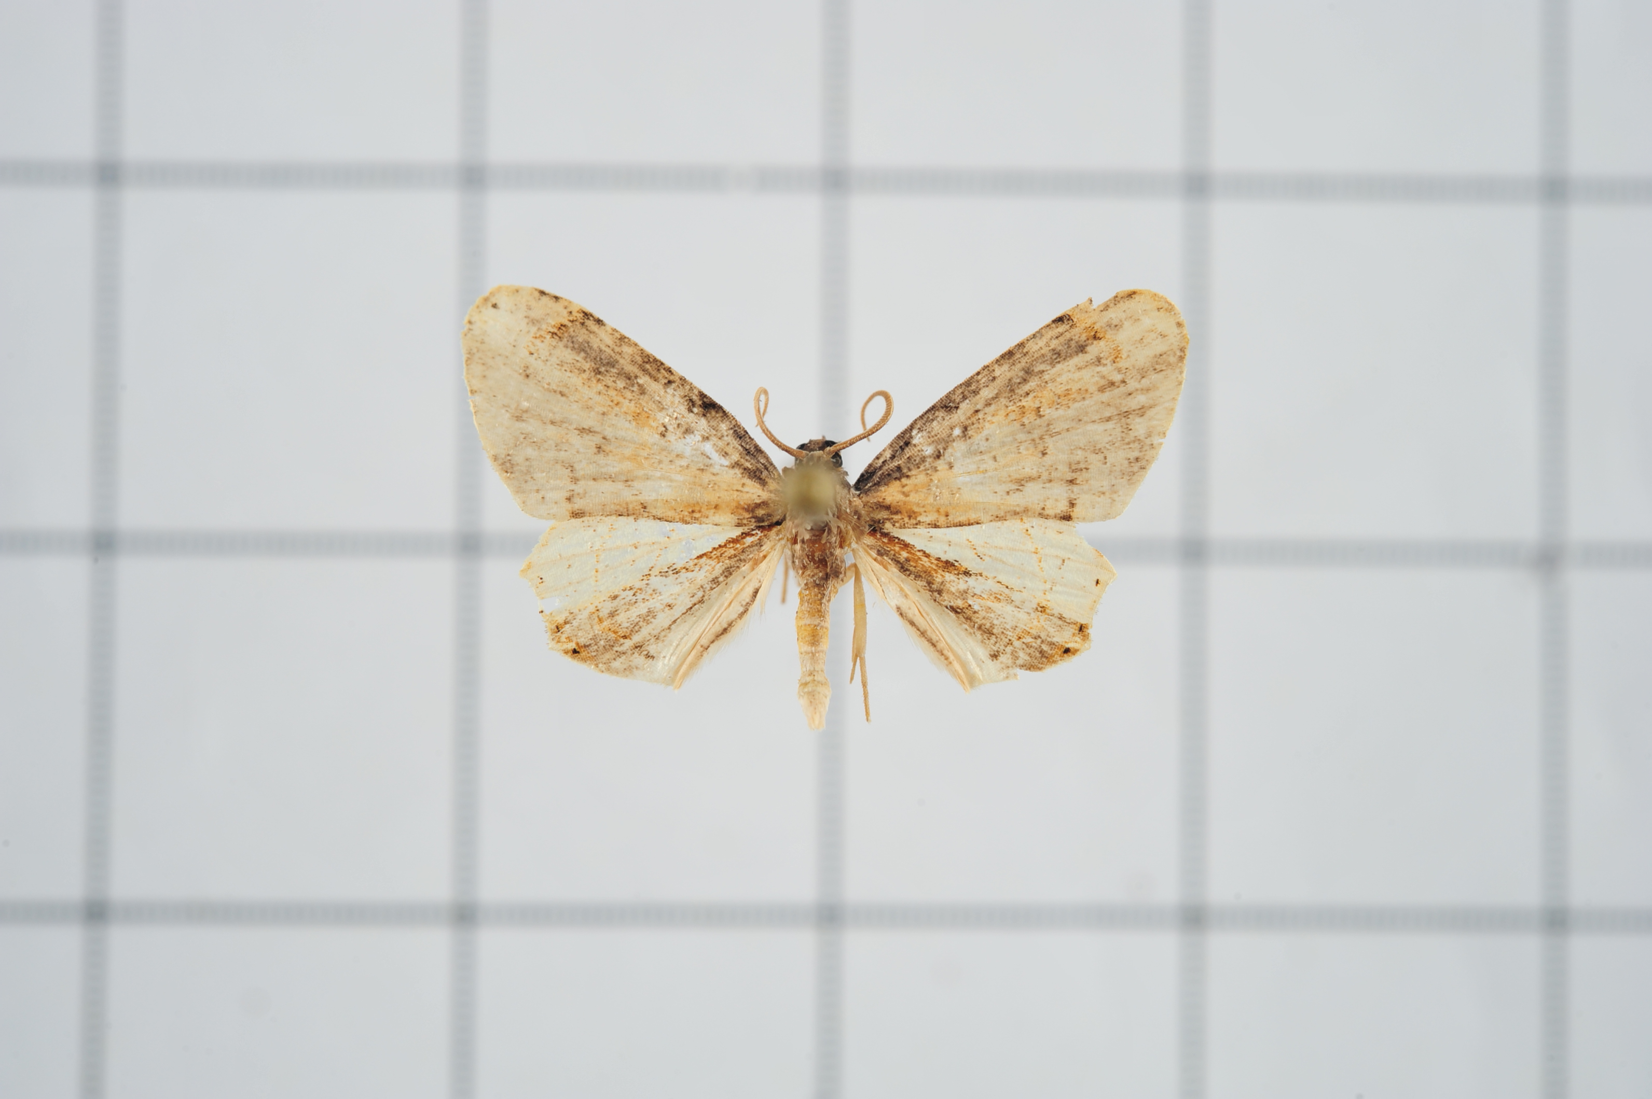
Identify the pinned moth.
Warreniplema fumicosta
